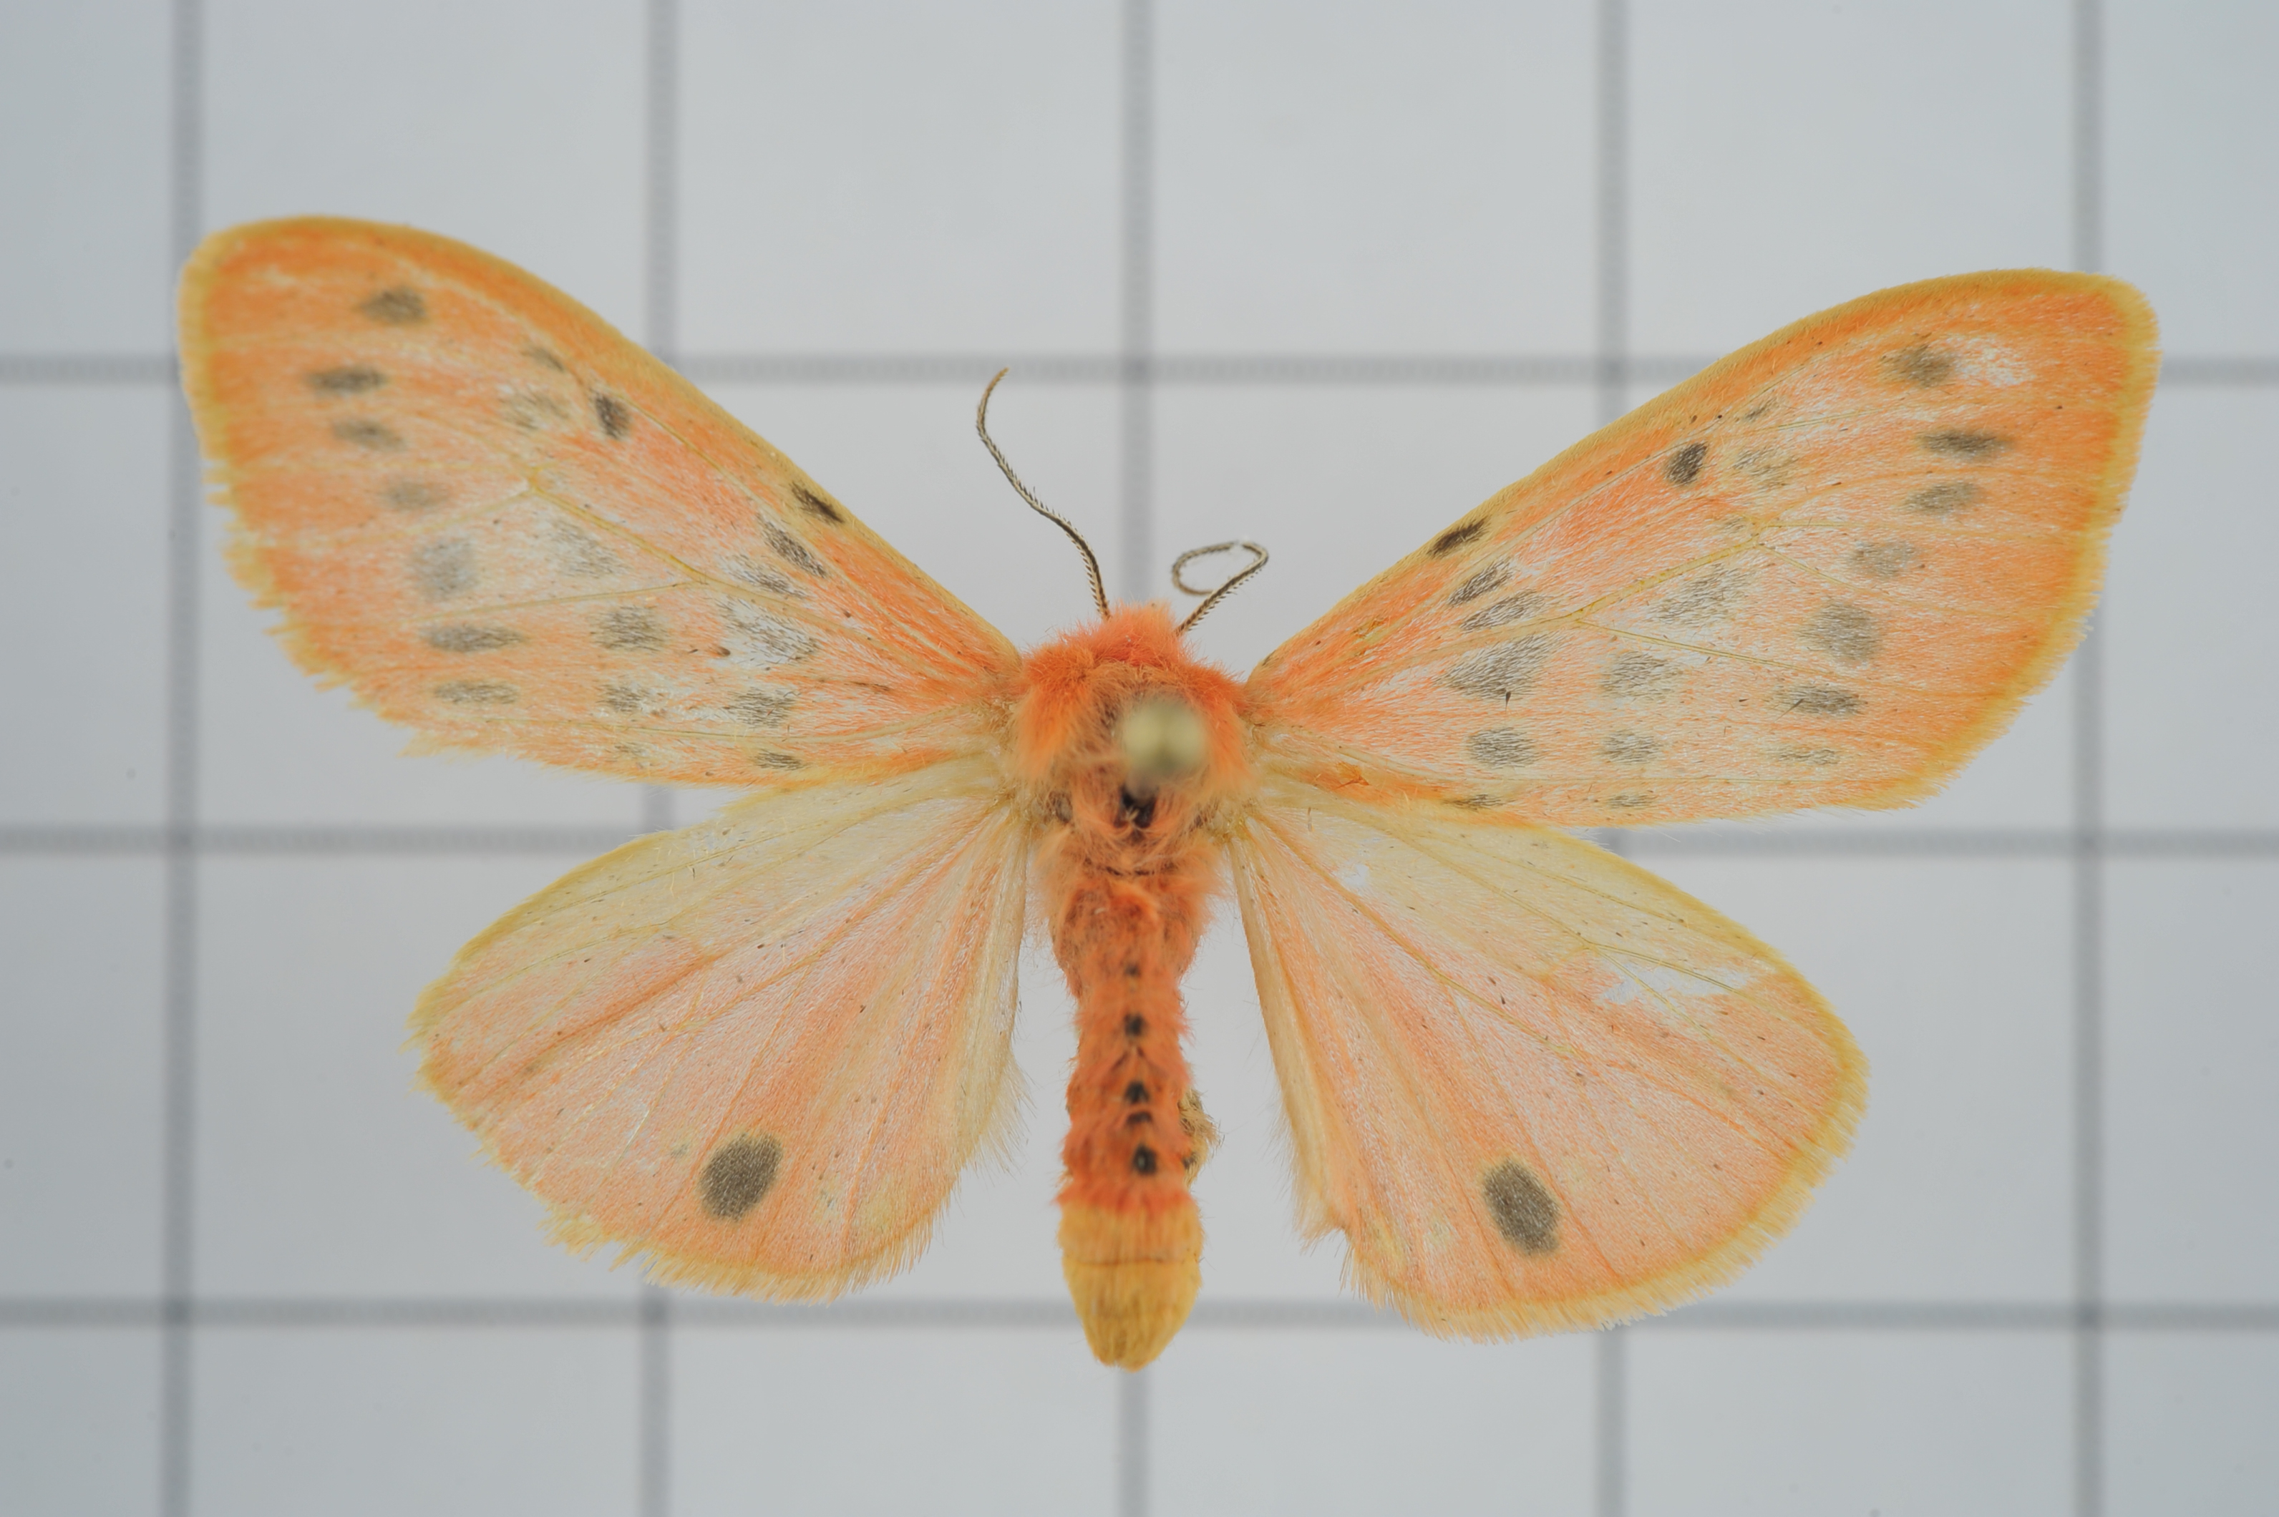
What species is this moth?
Lemyra alikangensis
